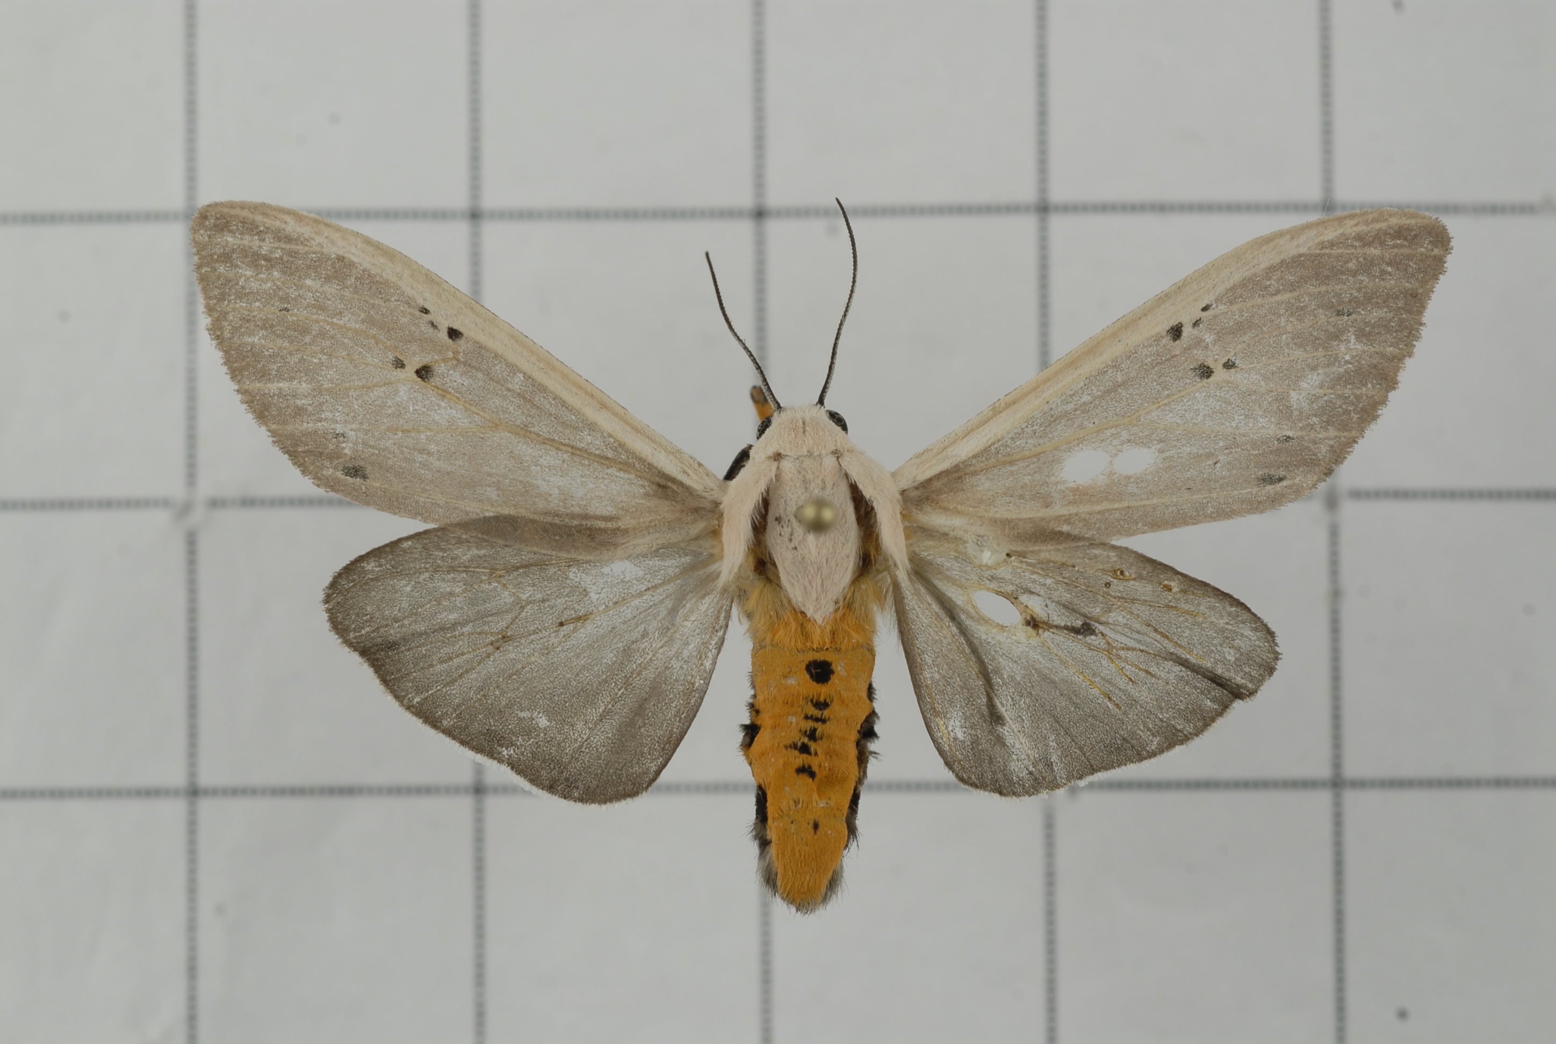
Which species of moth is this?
Creatonotos transiens koni
